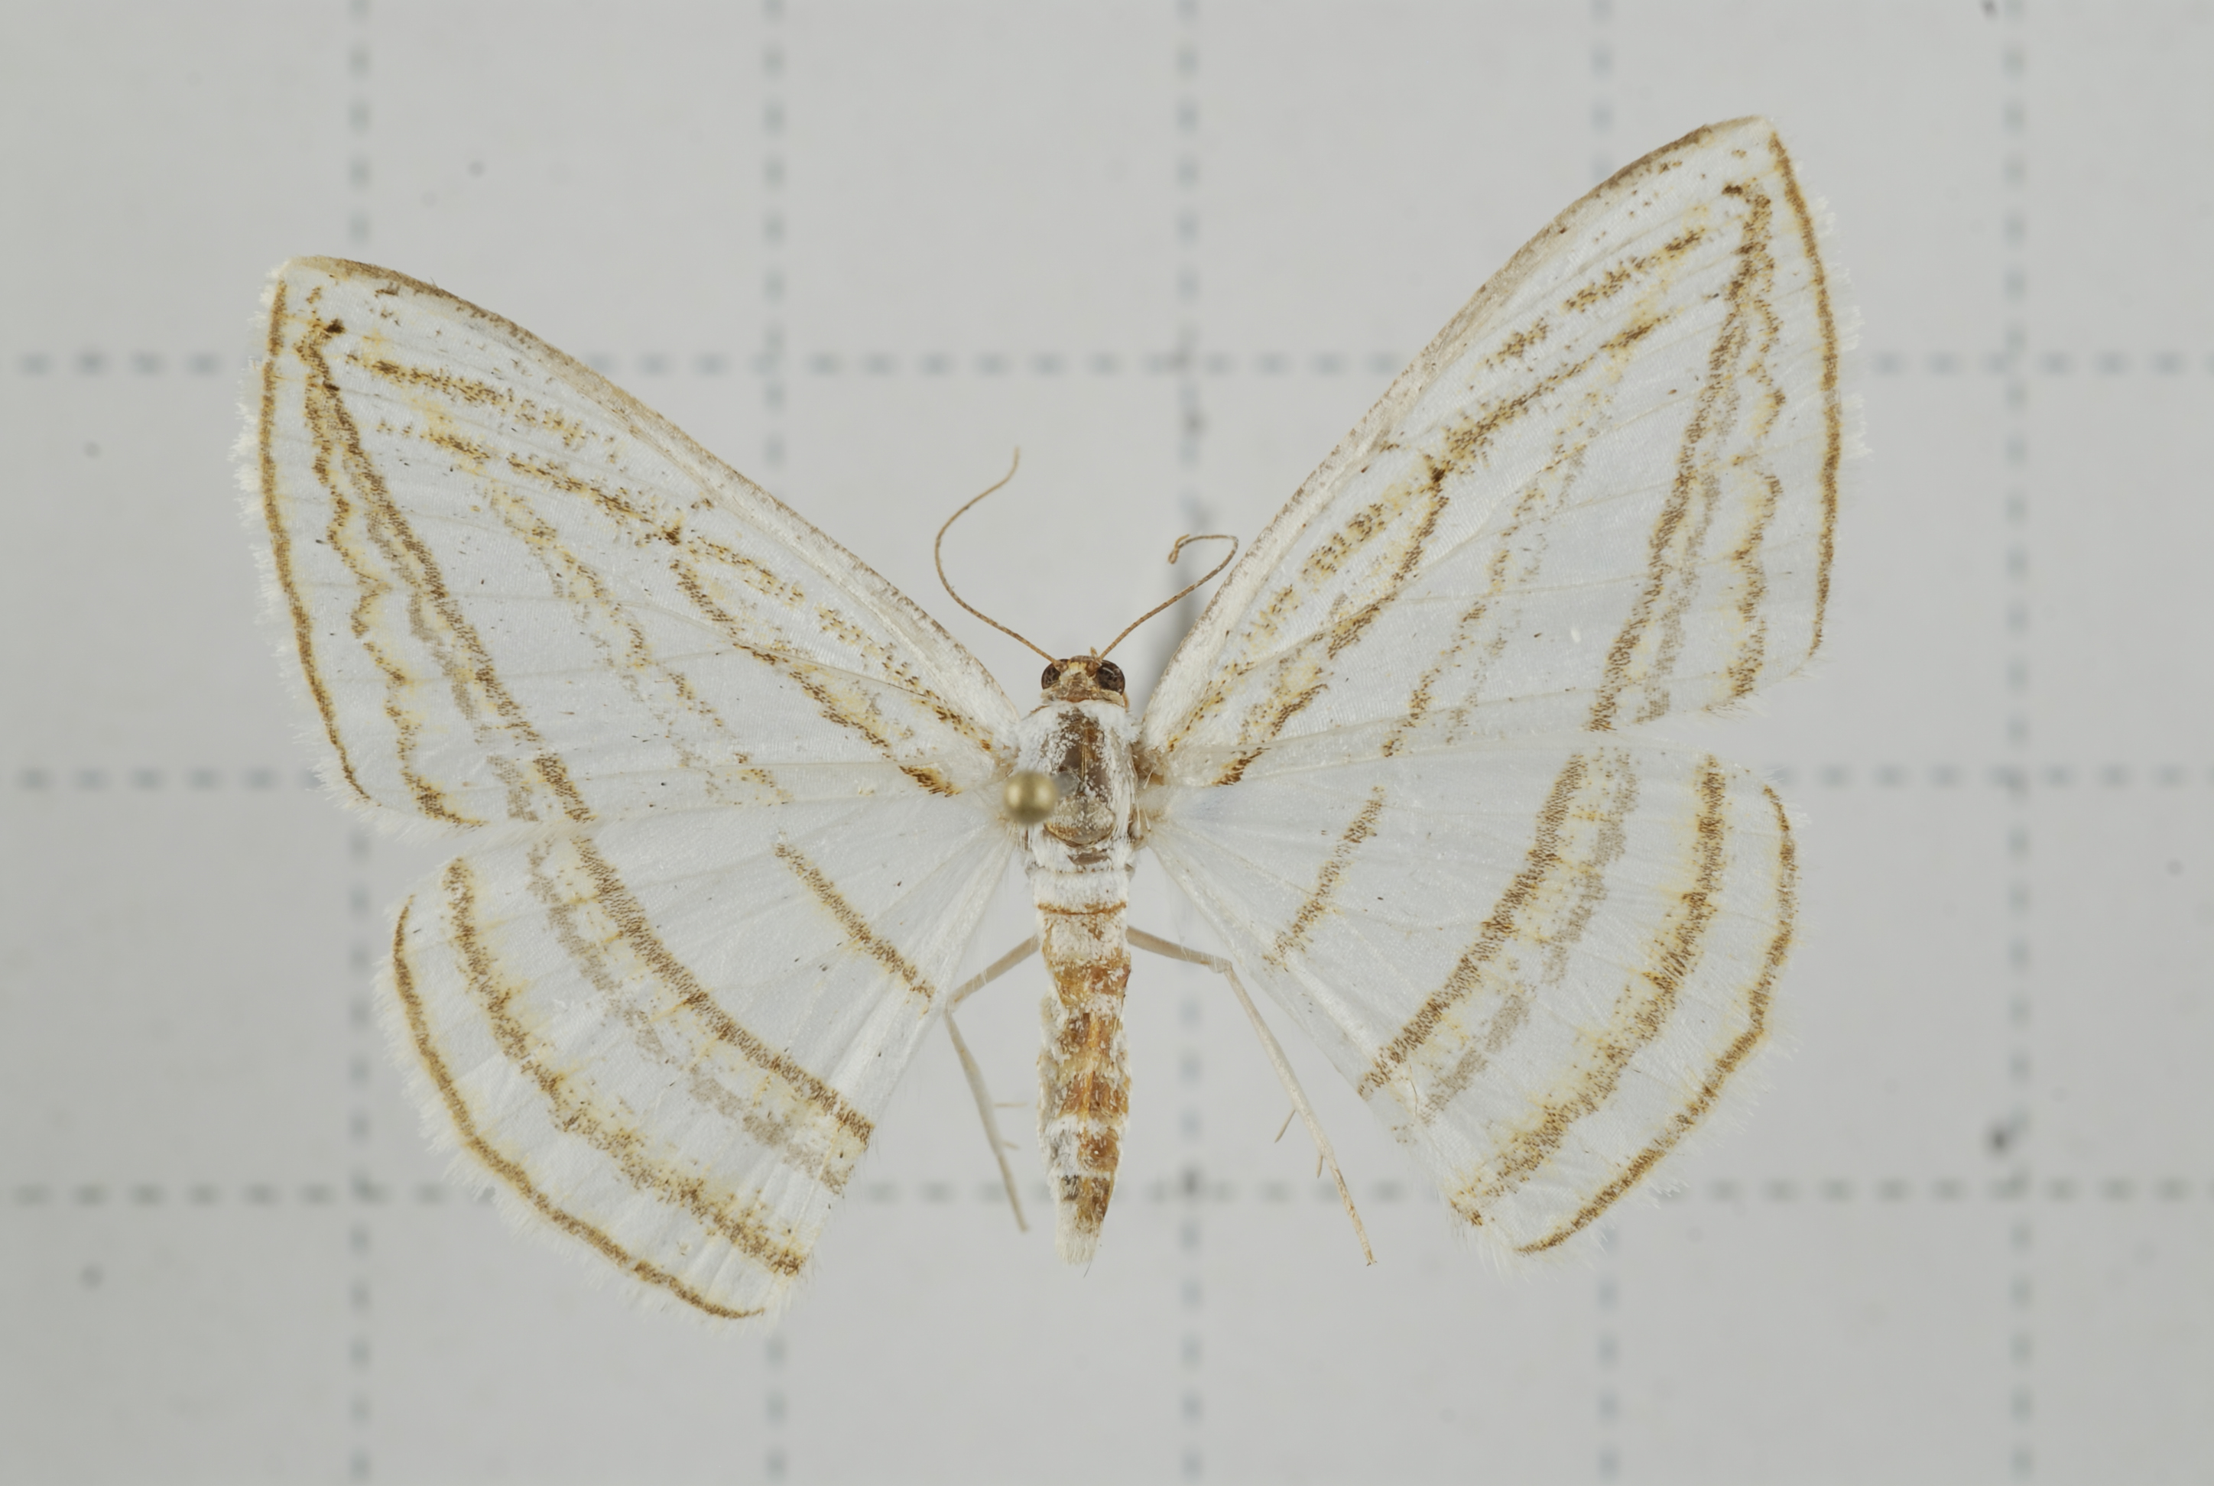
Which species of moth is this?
Orthocabera sericea sericea
